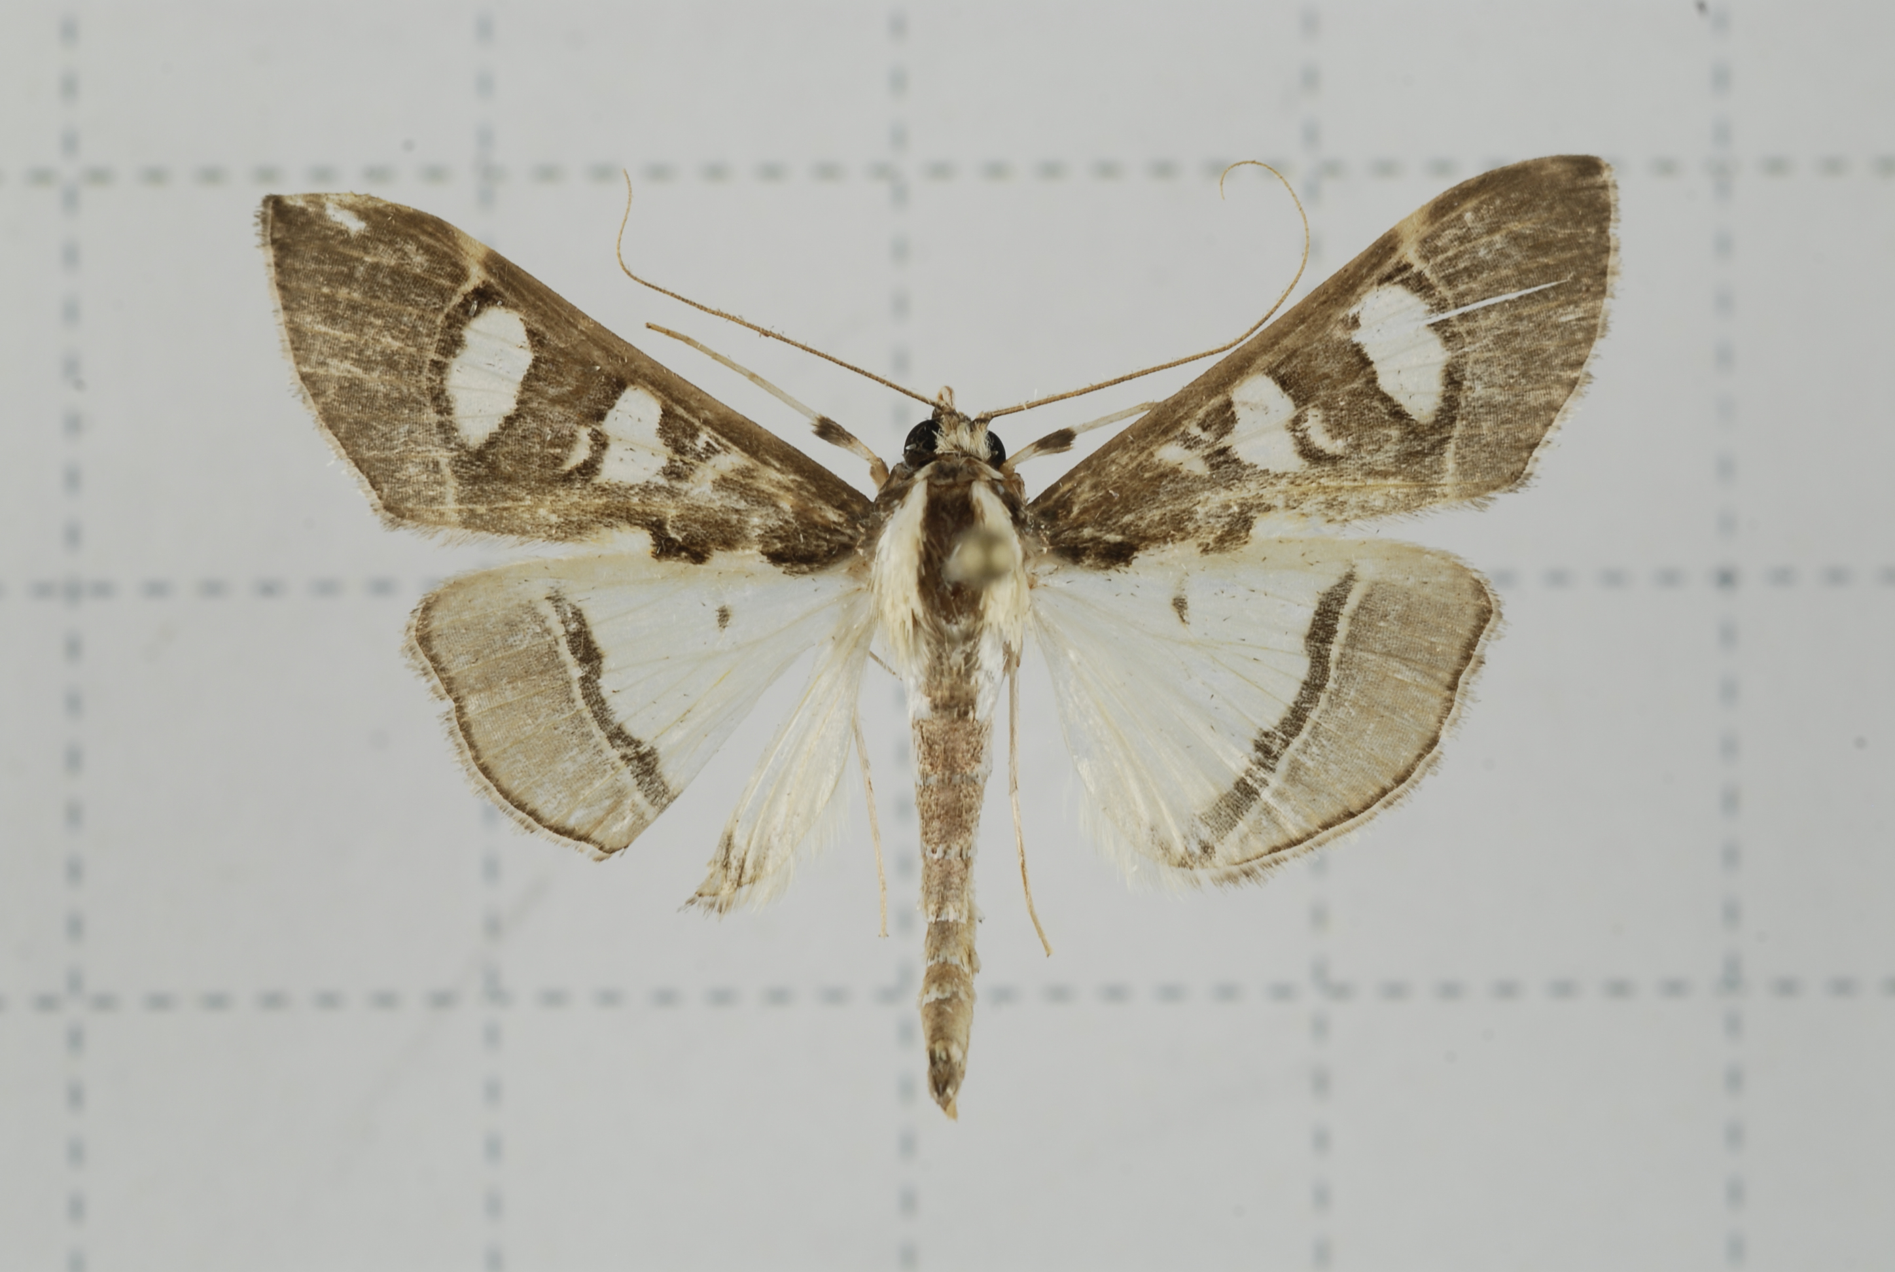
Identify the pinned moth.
Glyphodes chilka
